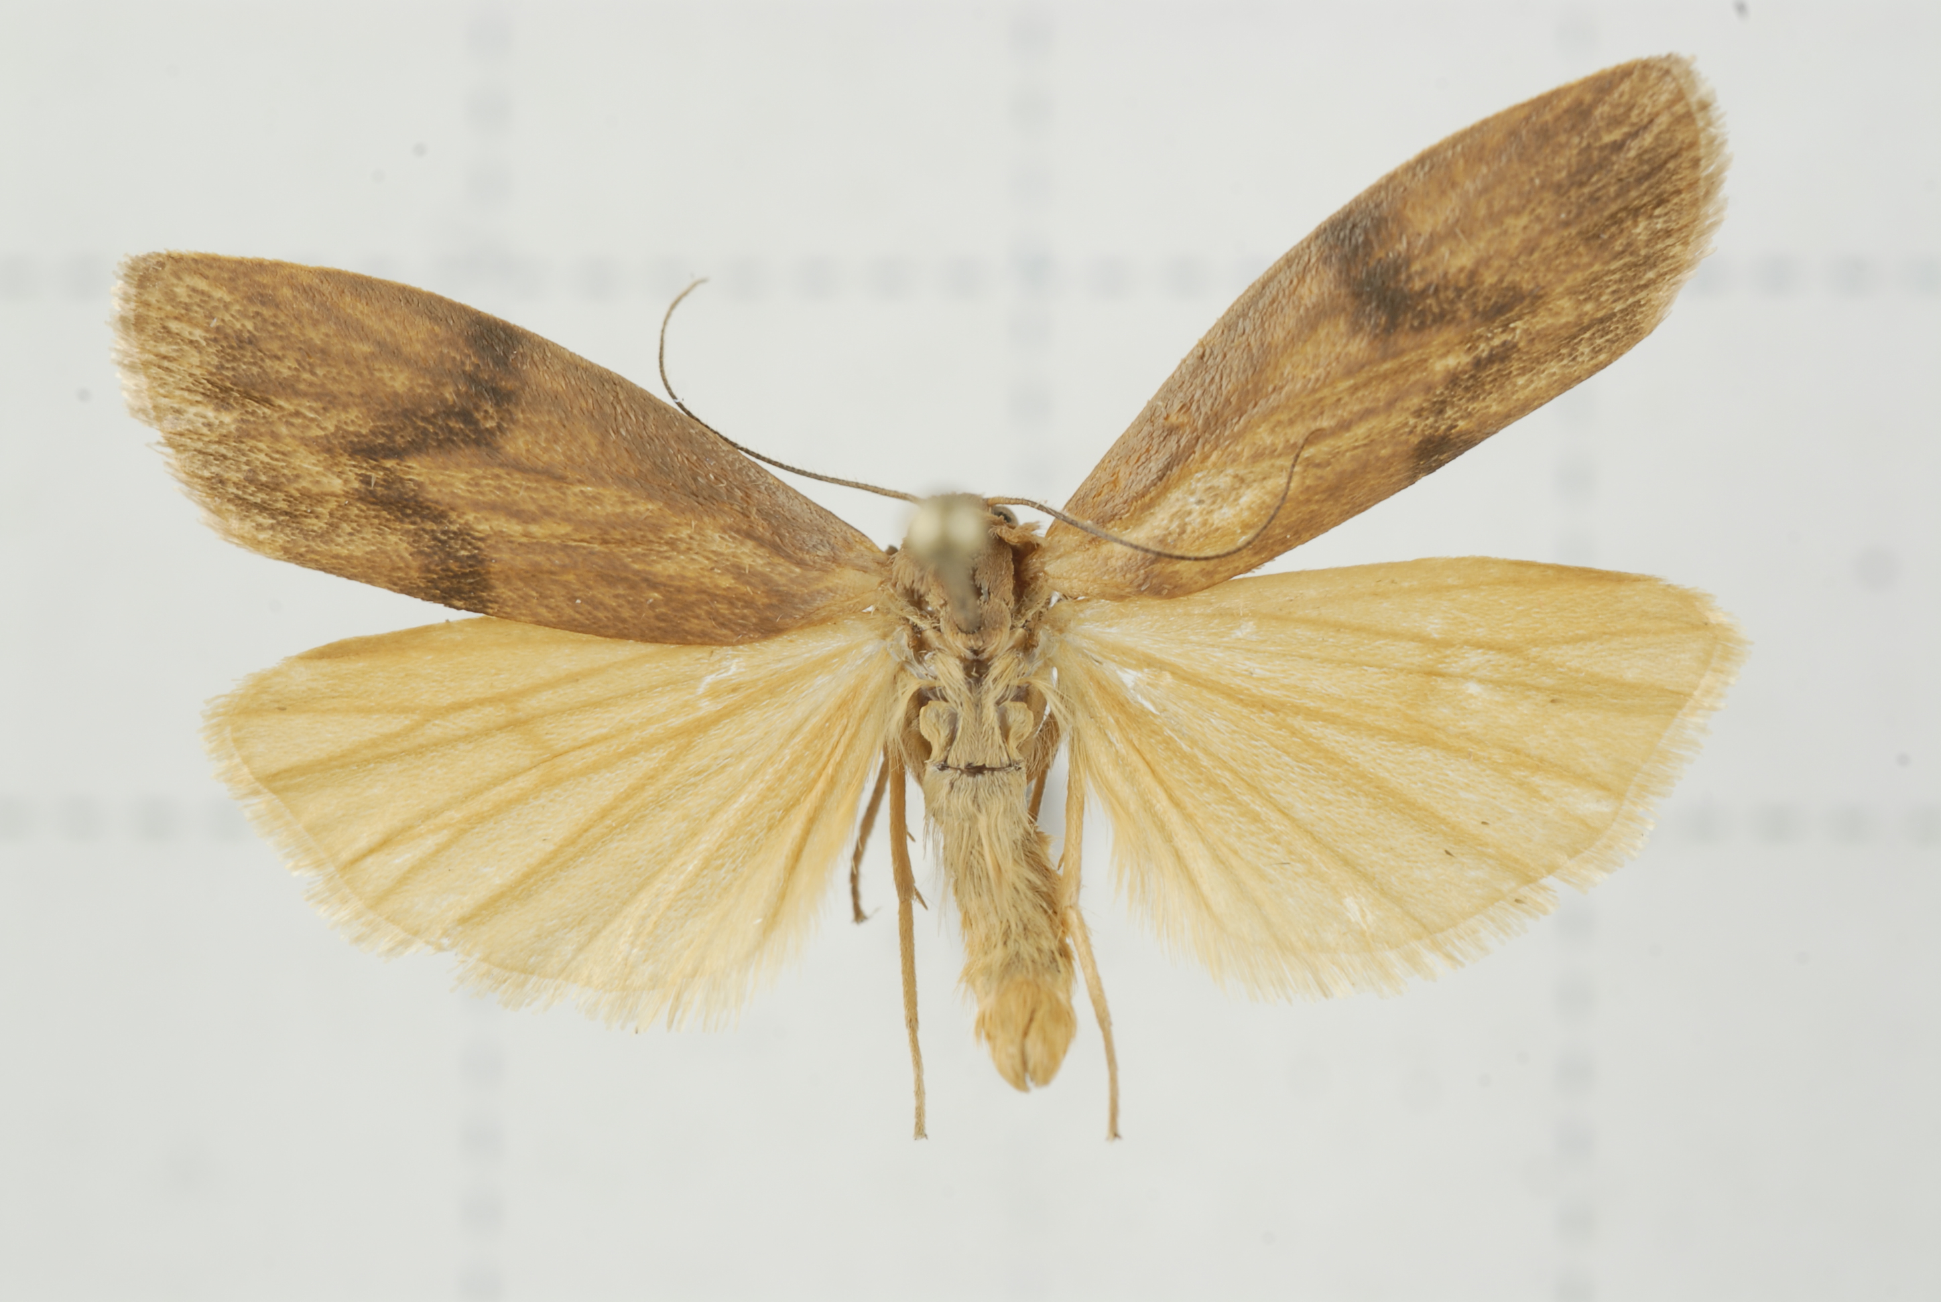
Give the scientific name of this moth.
Teuloma tainebula
